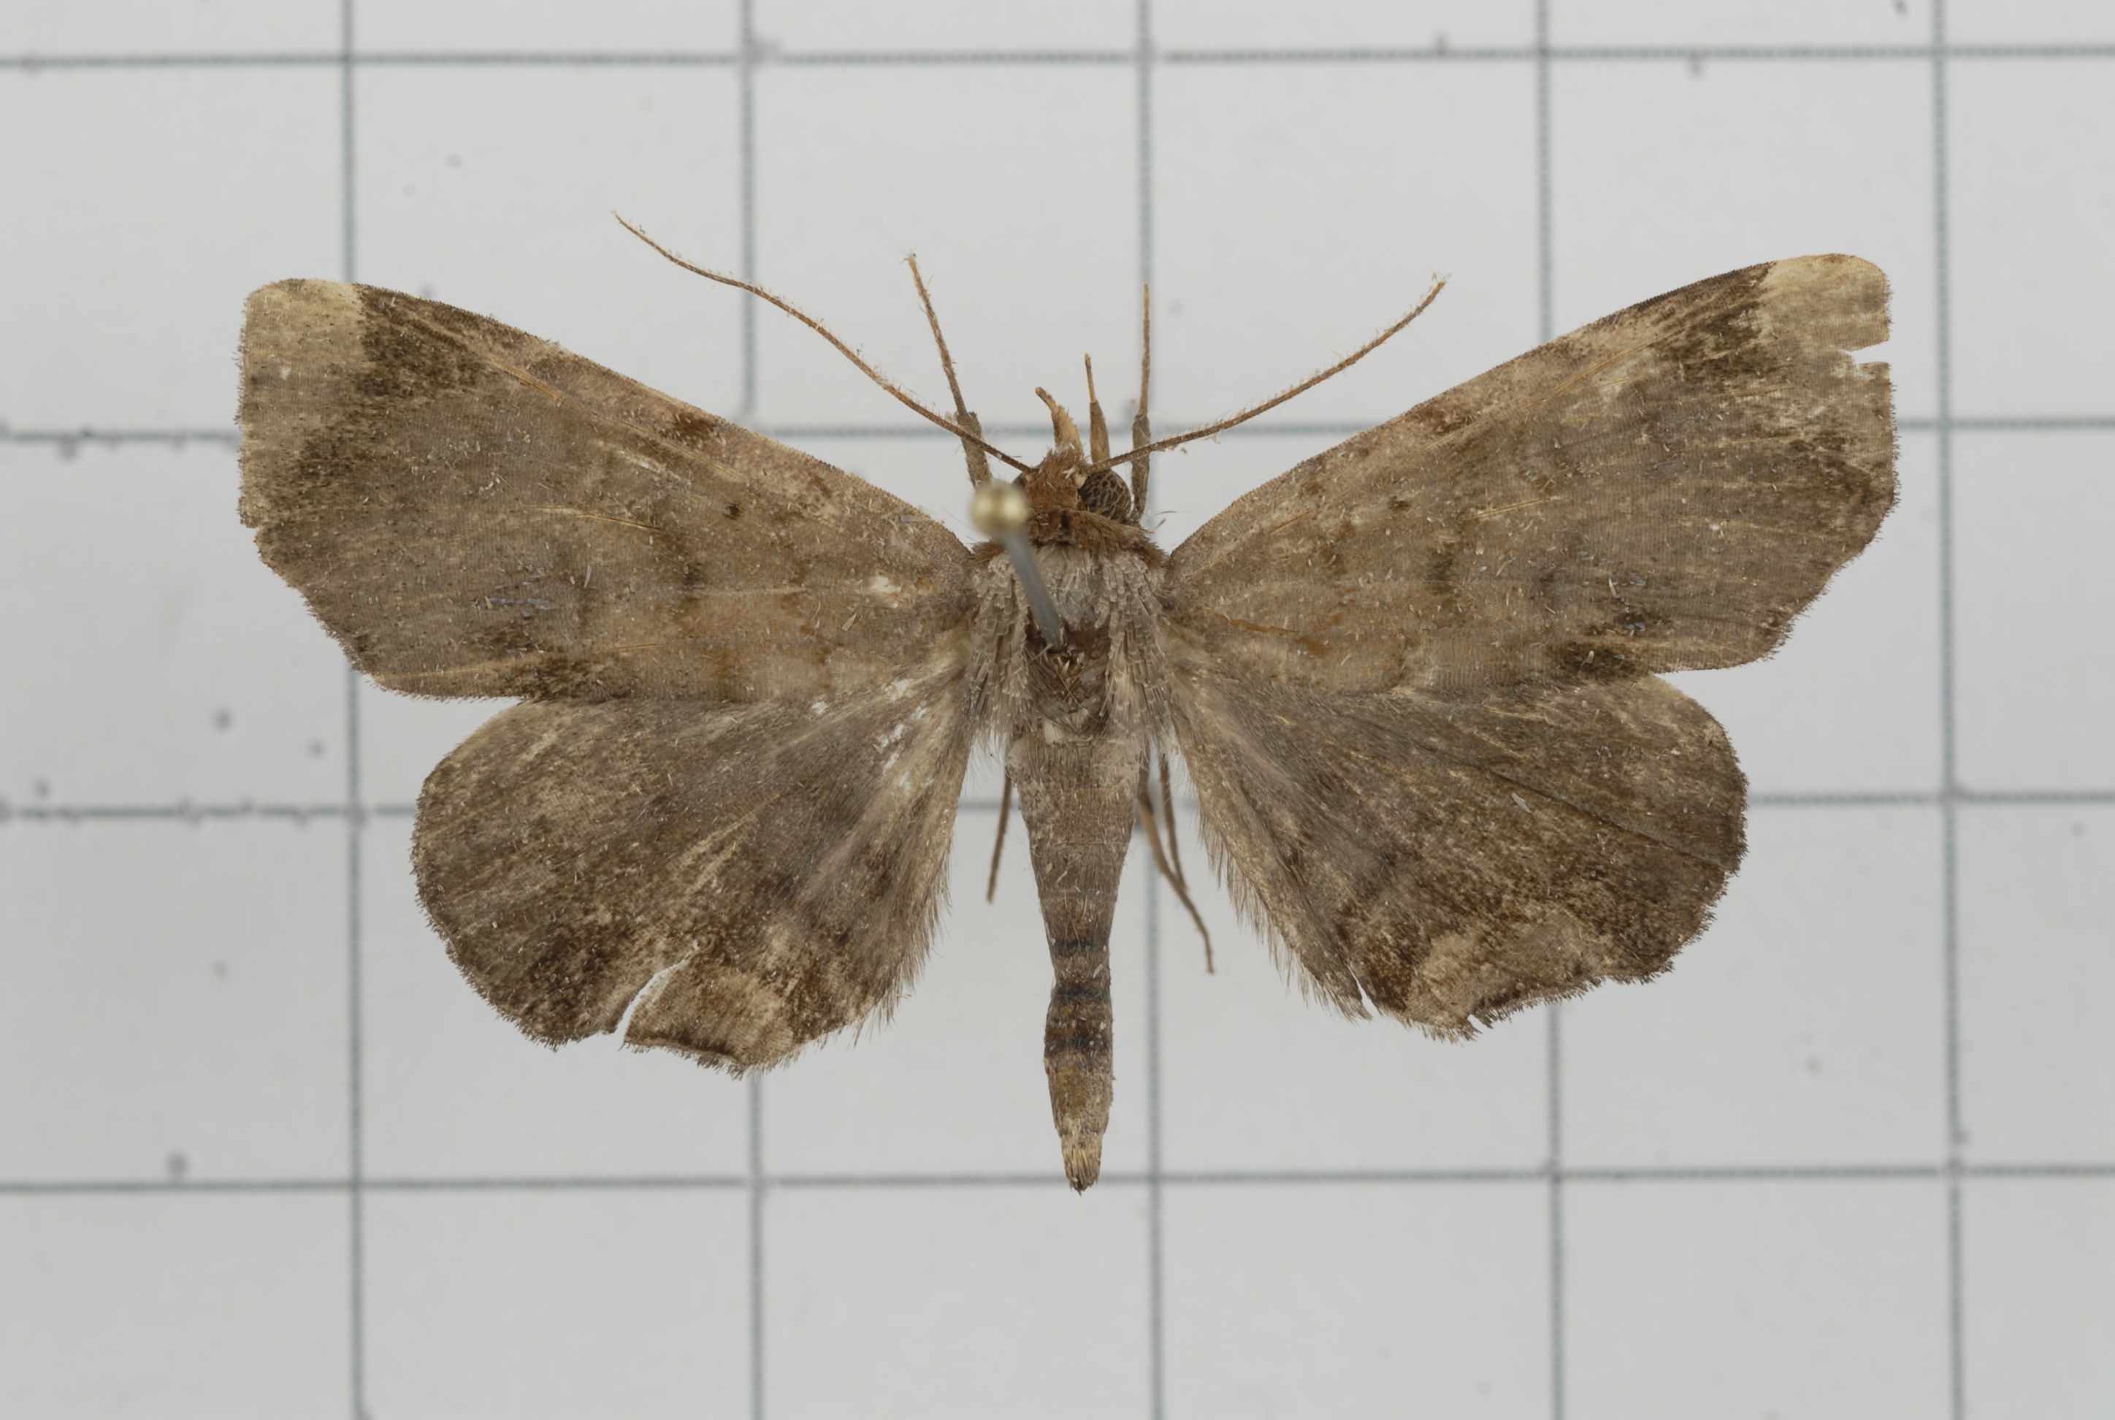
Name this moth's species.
Mecodina albodentata
